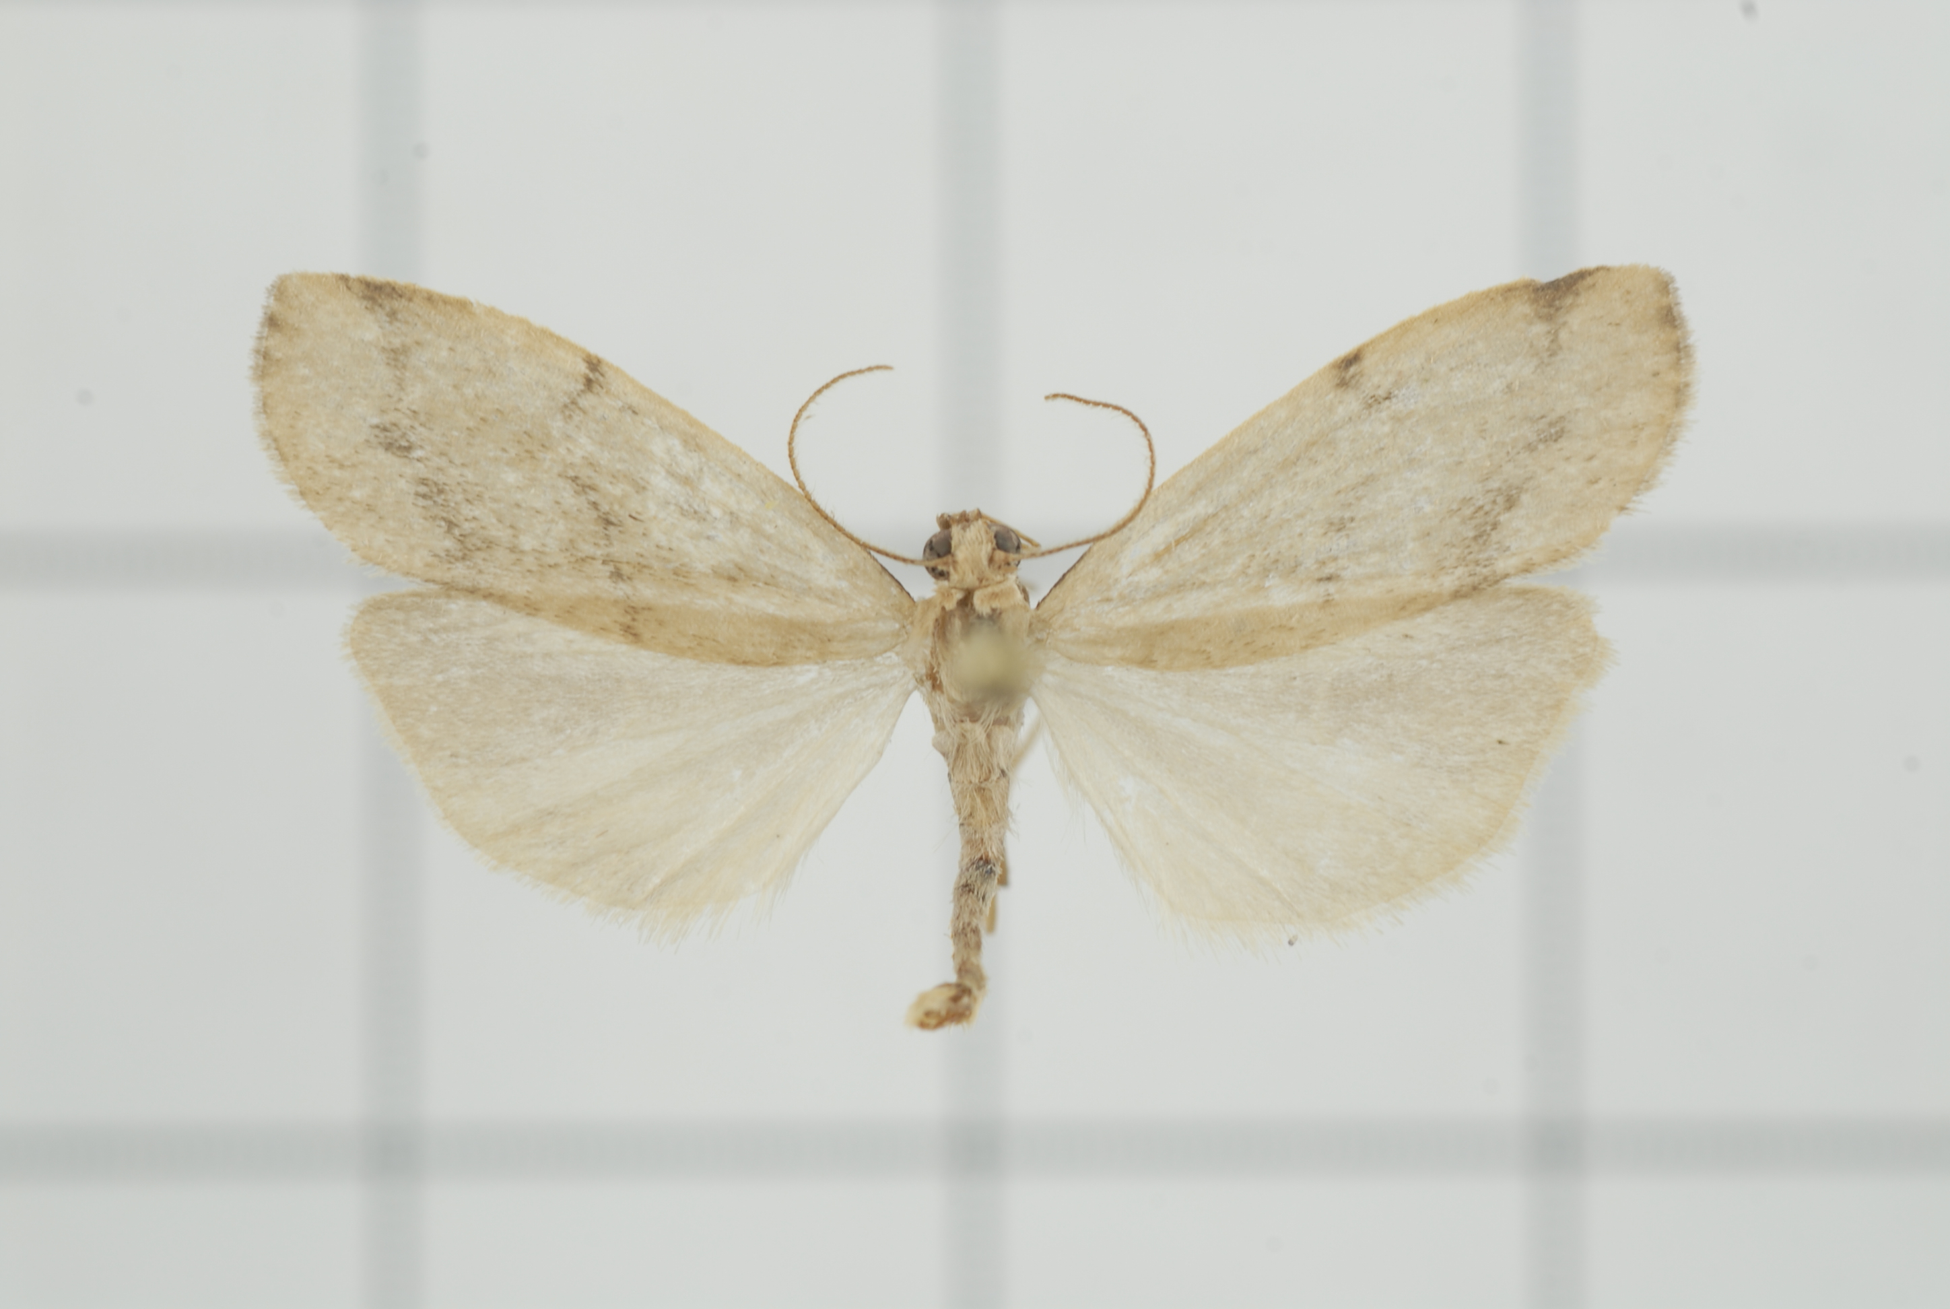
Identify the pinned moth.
Mithuna arizana
